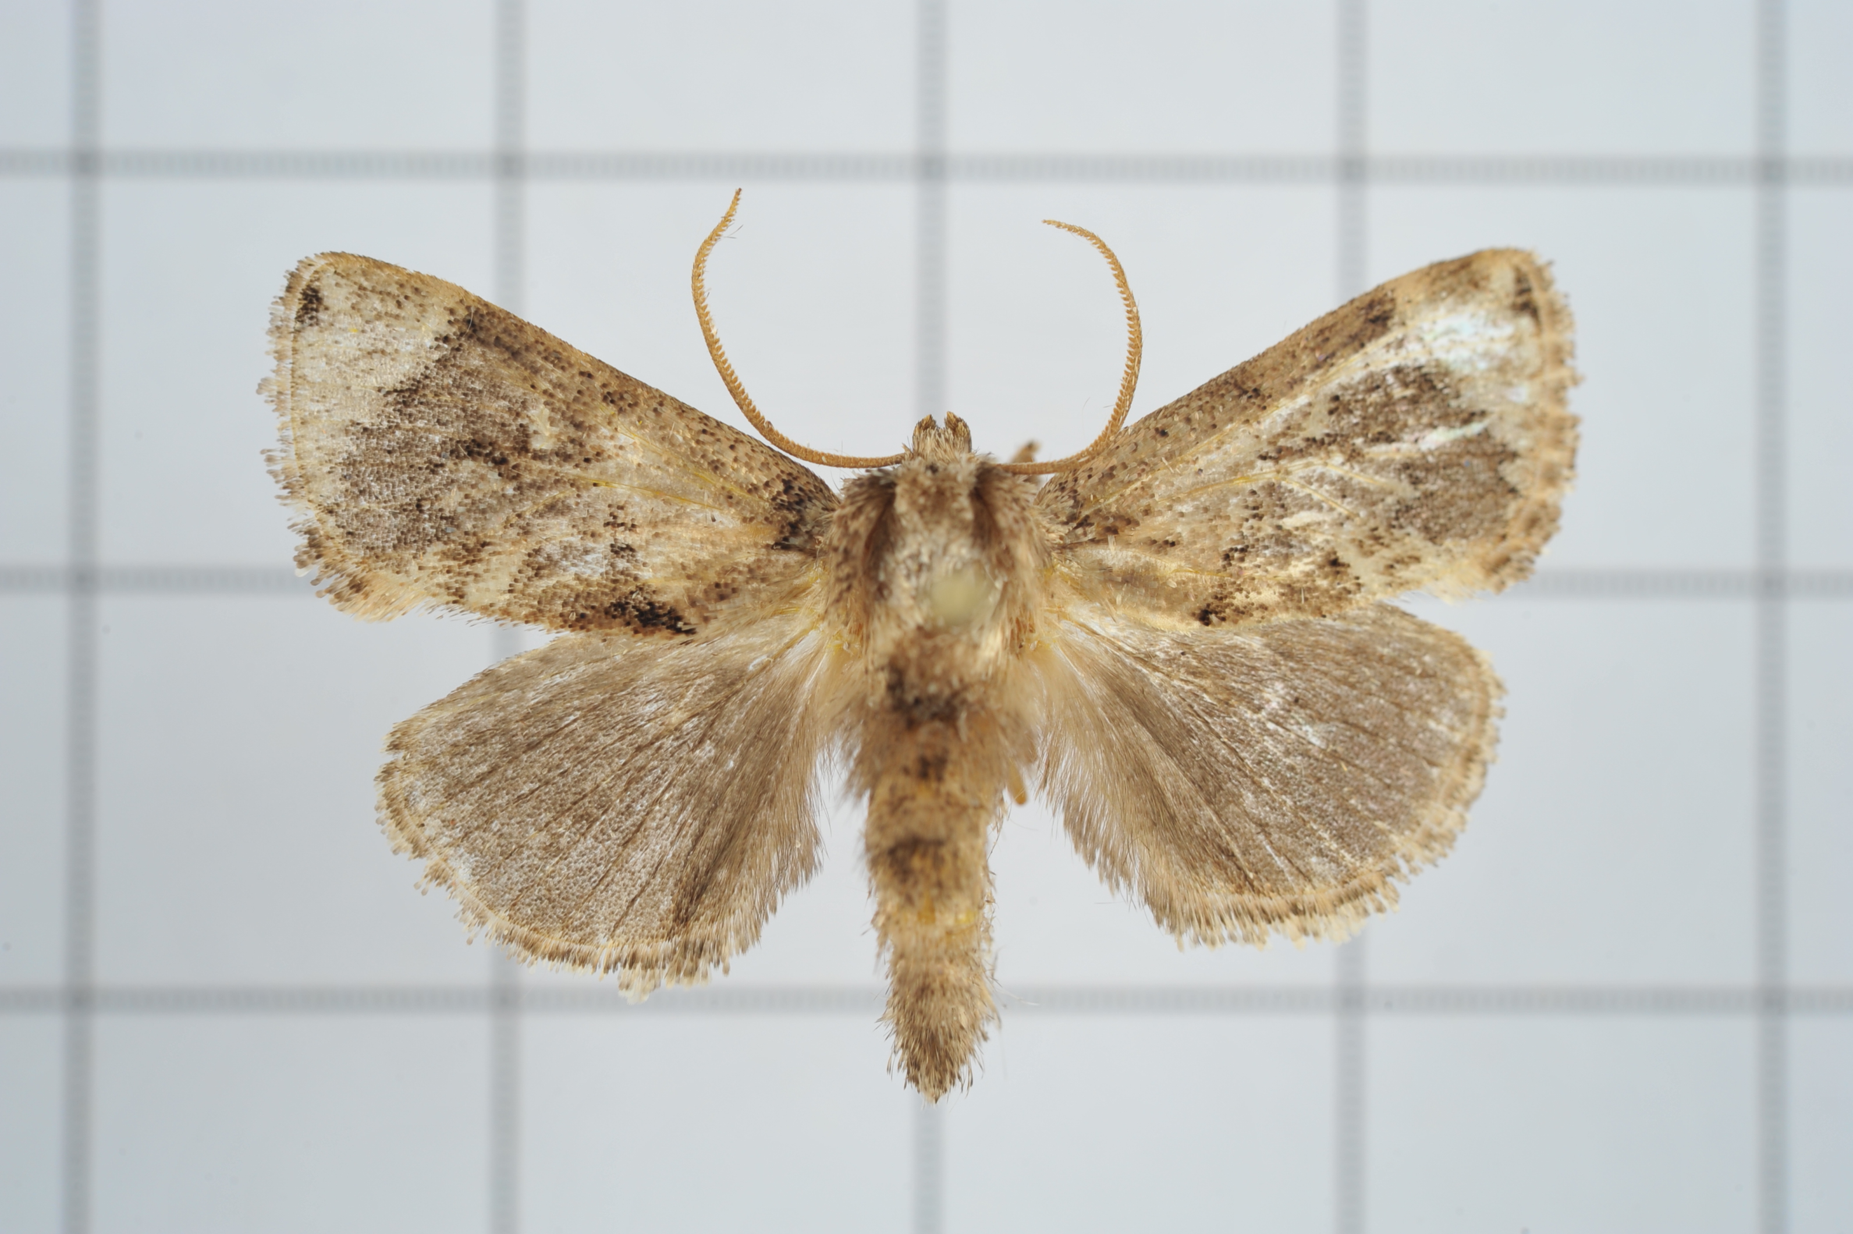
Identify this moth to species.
Hampsonella arizana
